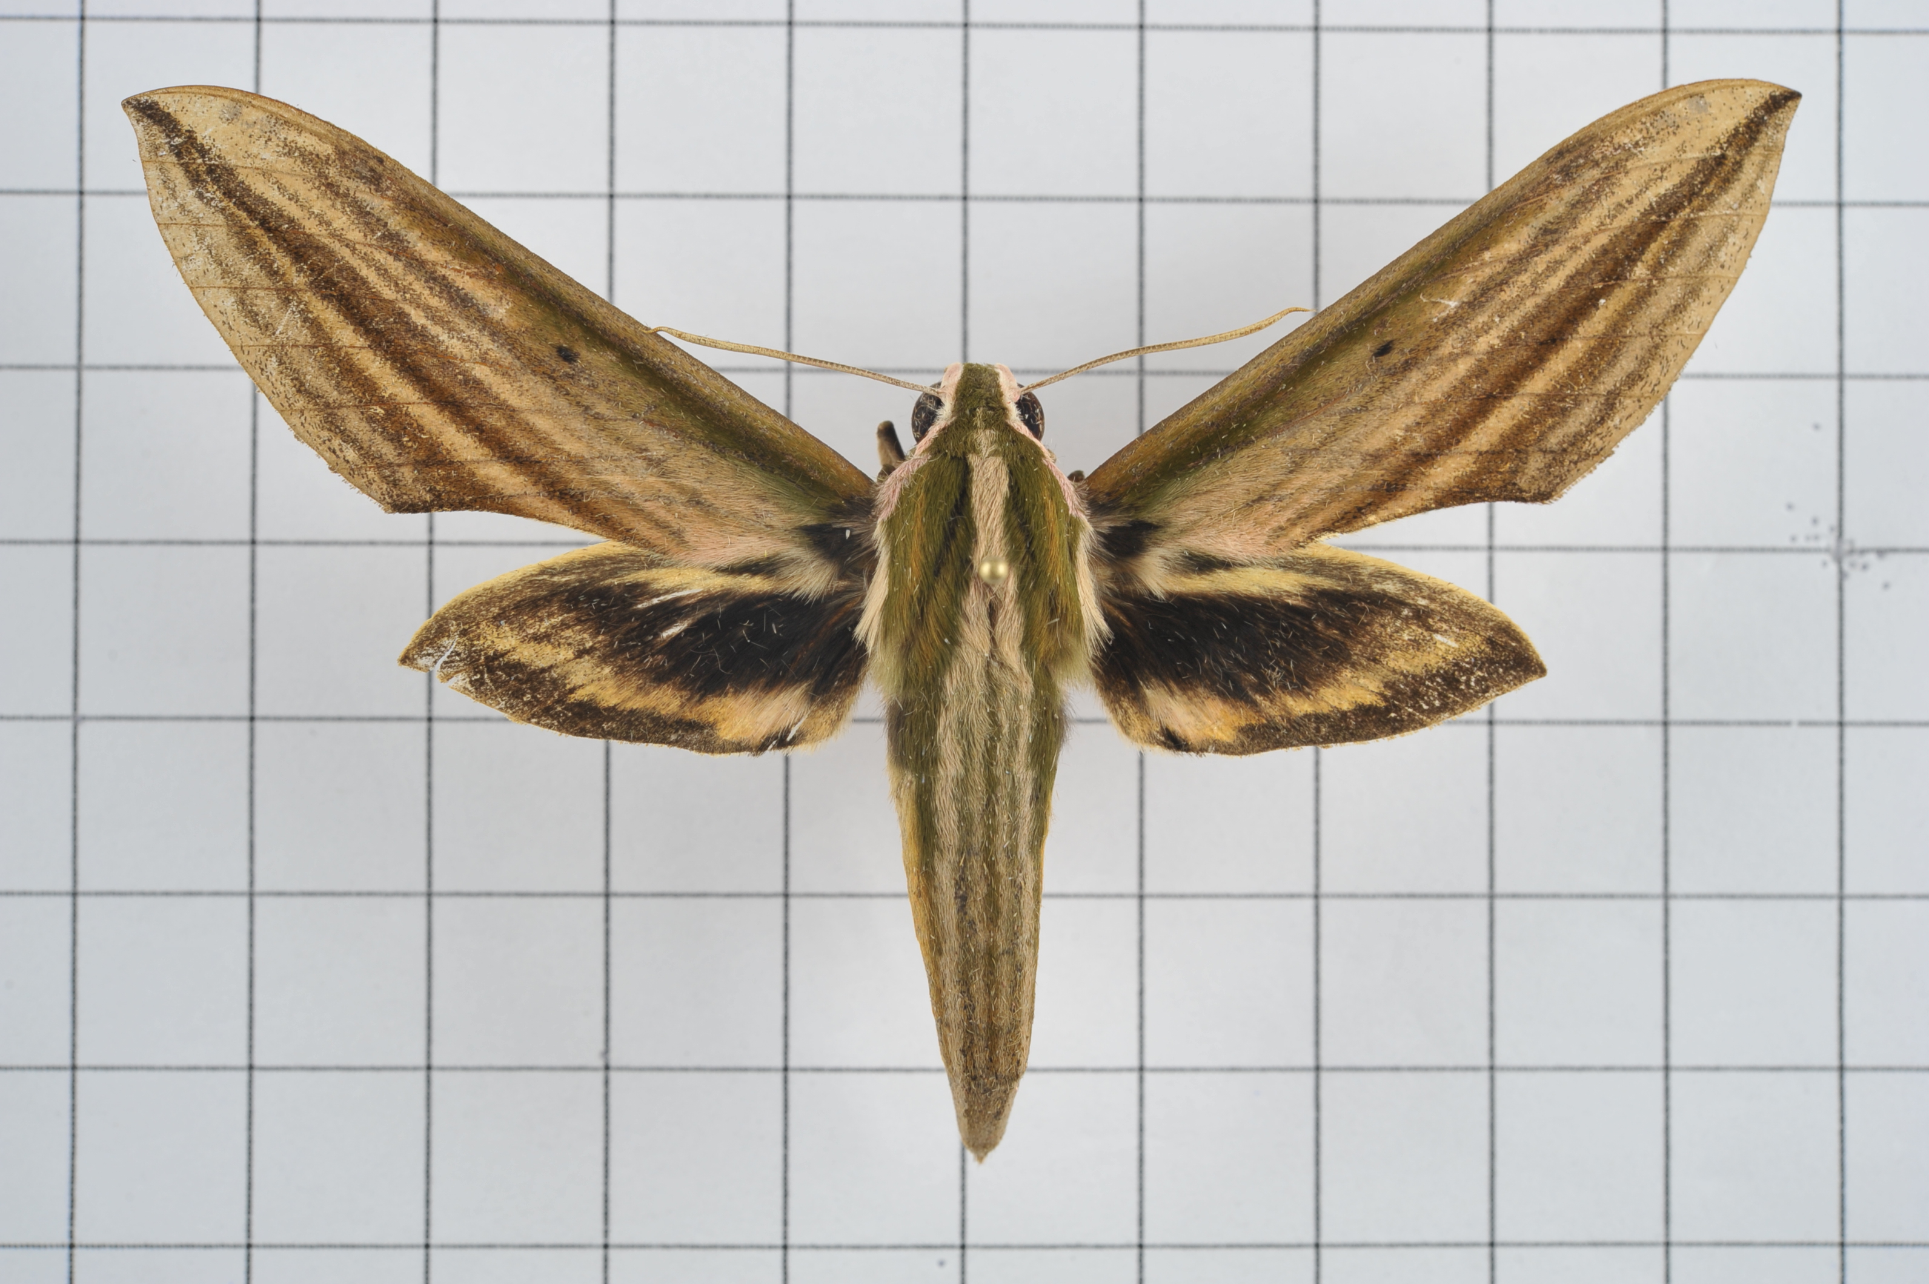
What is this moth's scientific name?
Cechetra lineosa
